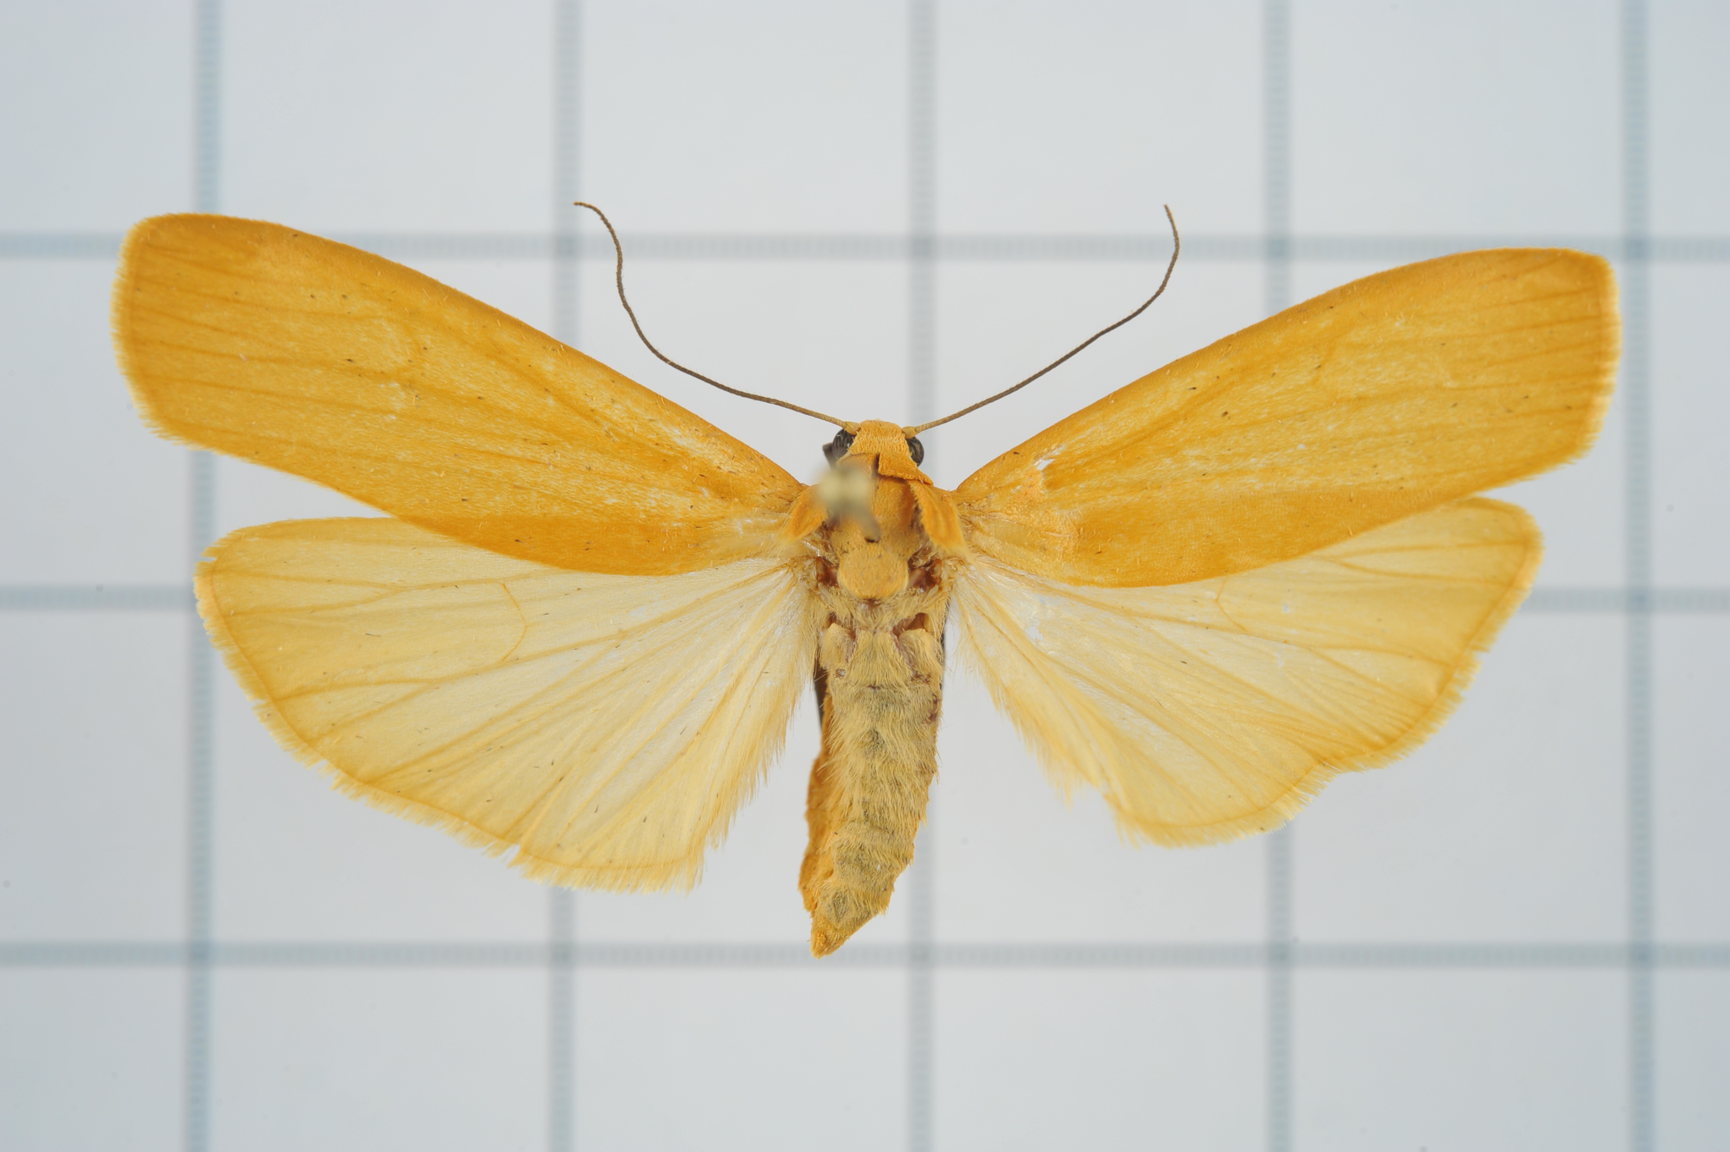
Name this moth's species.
Katha magnata magnata
